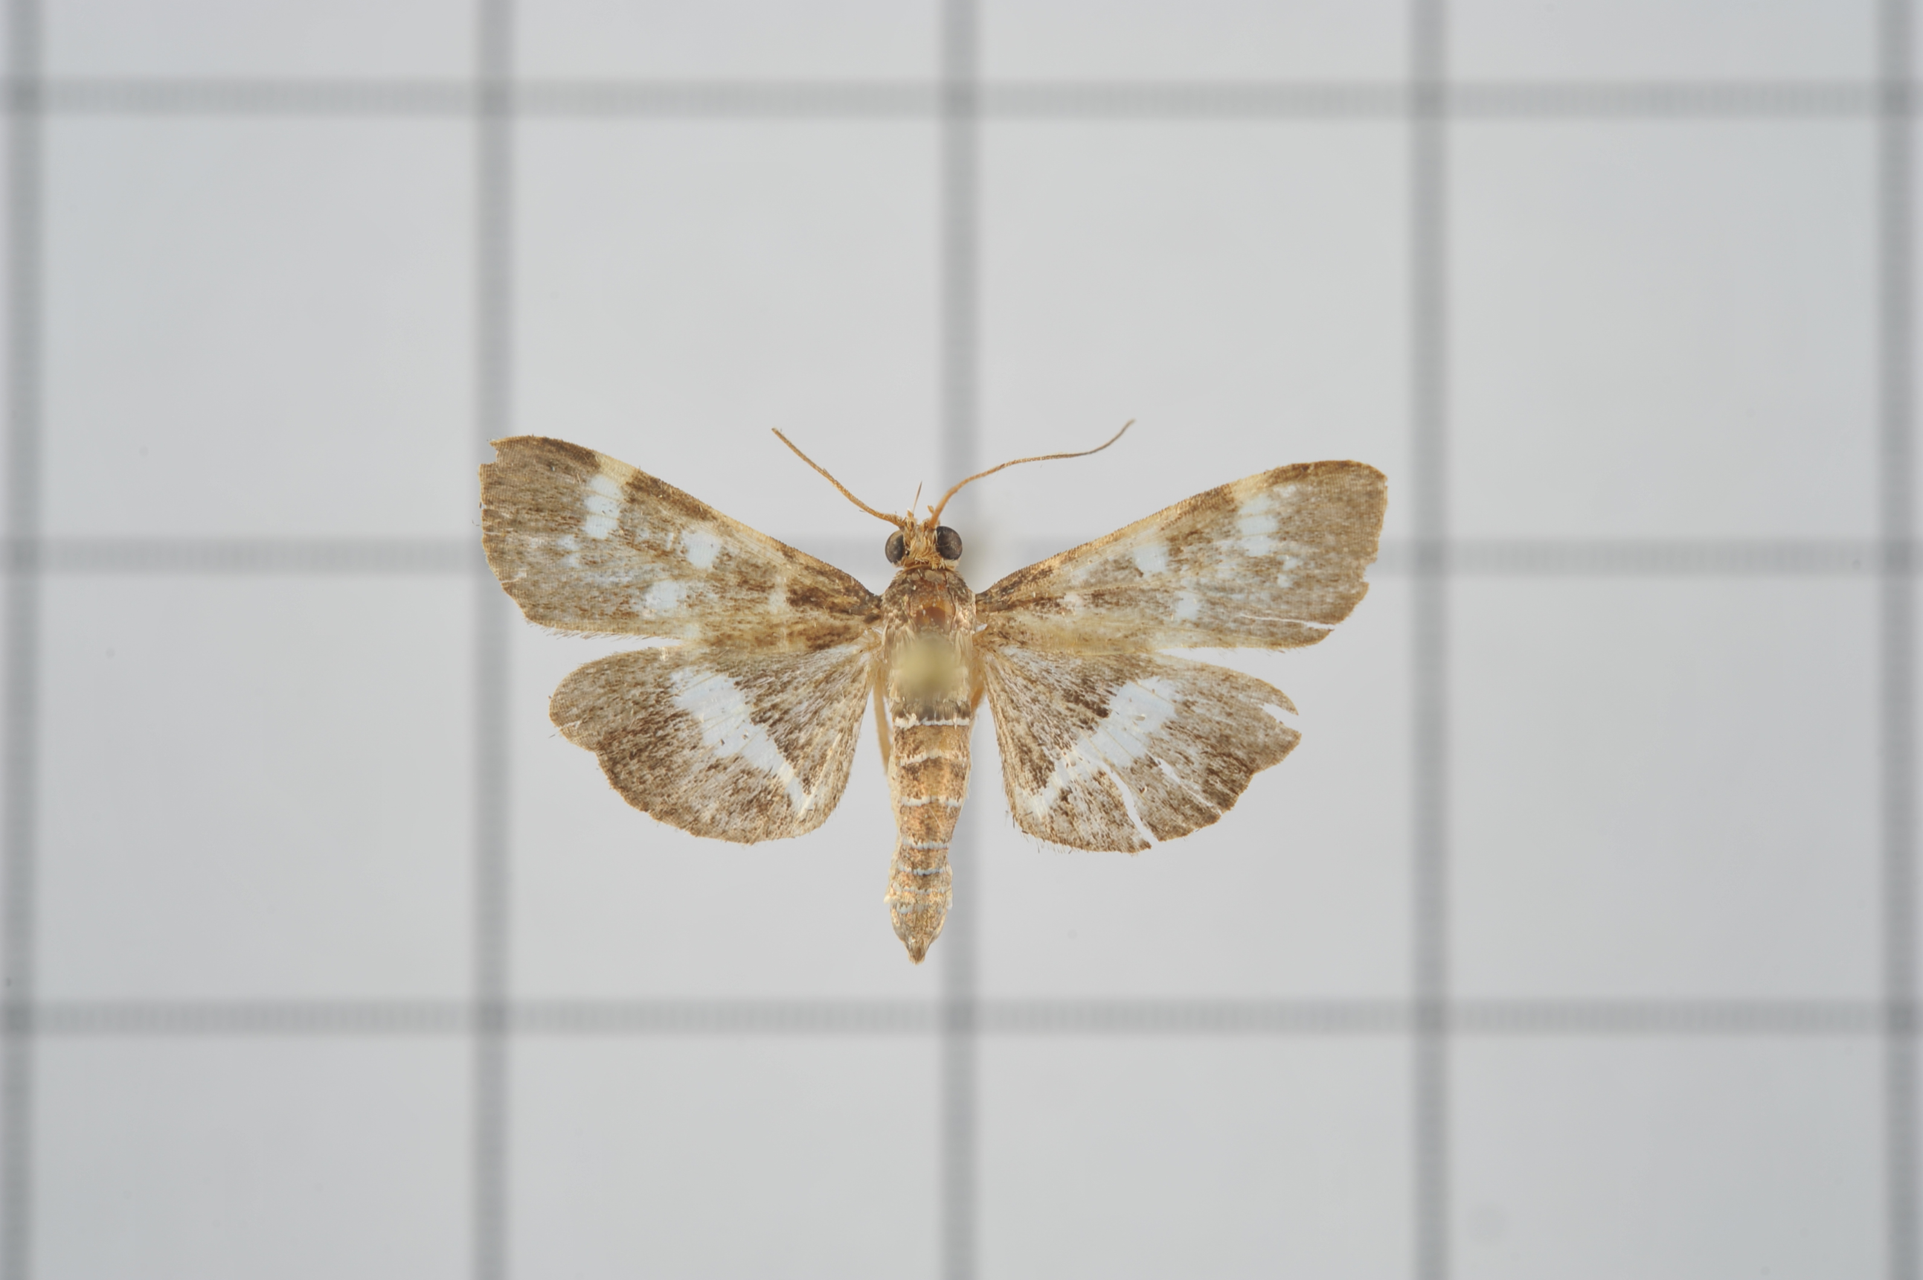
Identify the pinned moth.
Hymenia perspectalis
